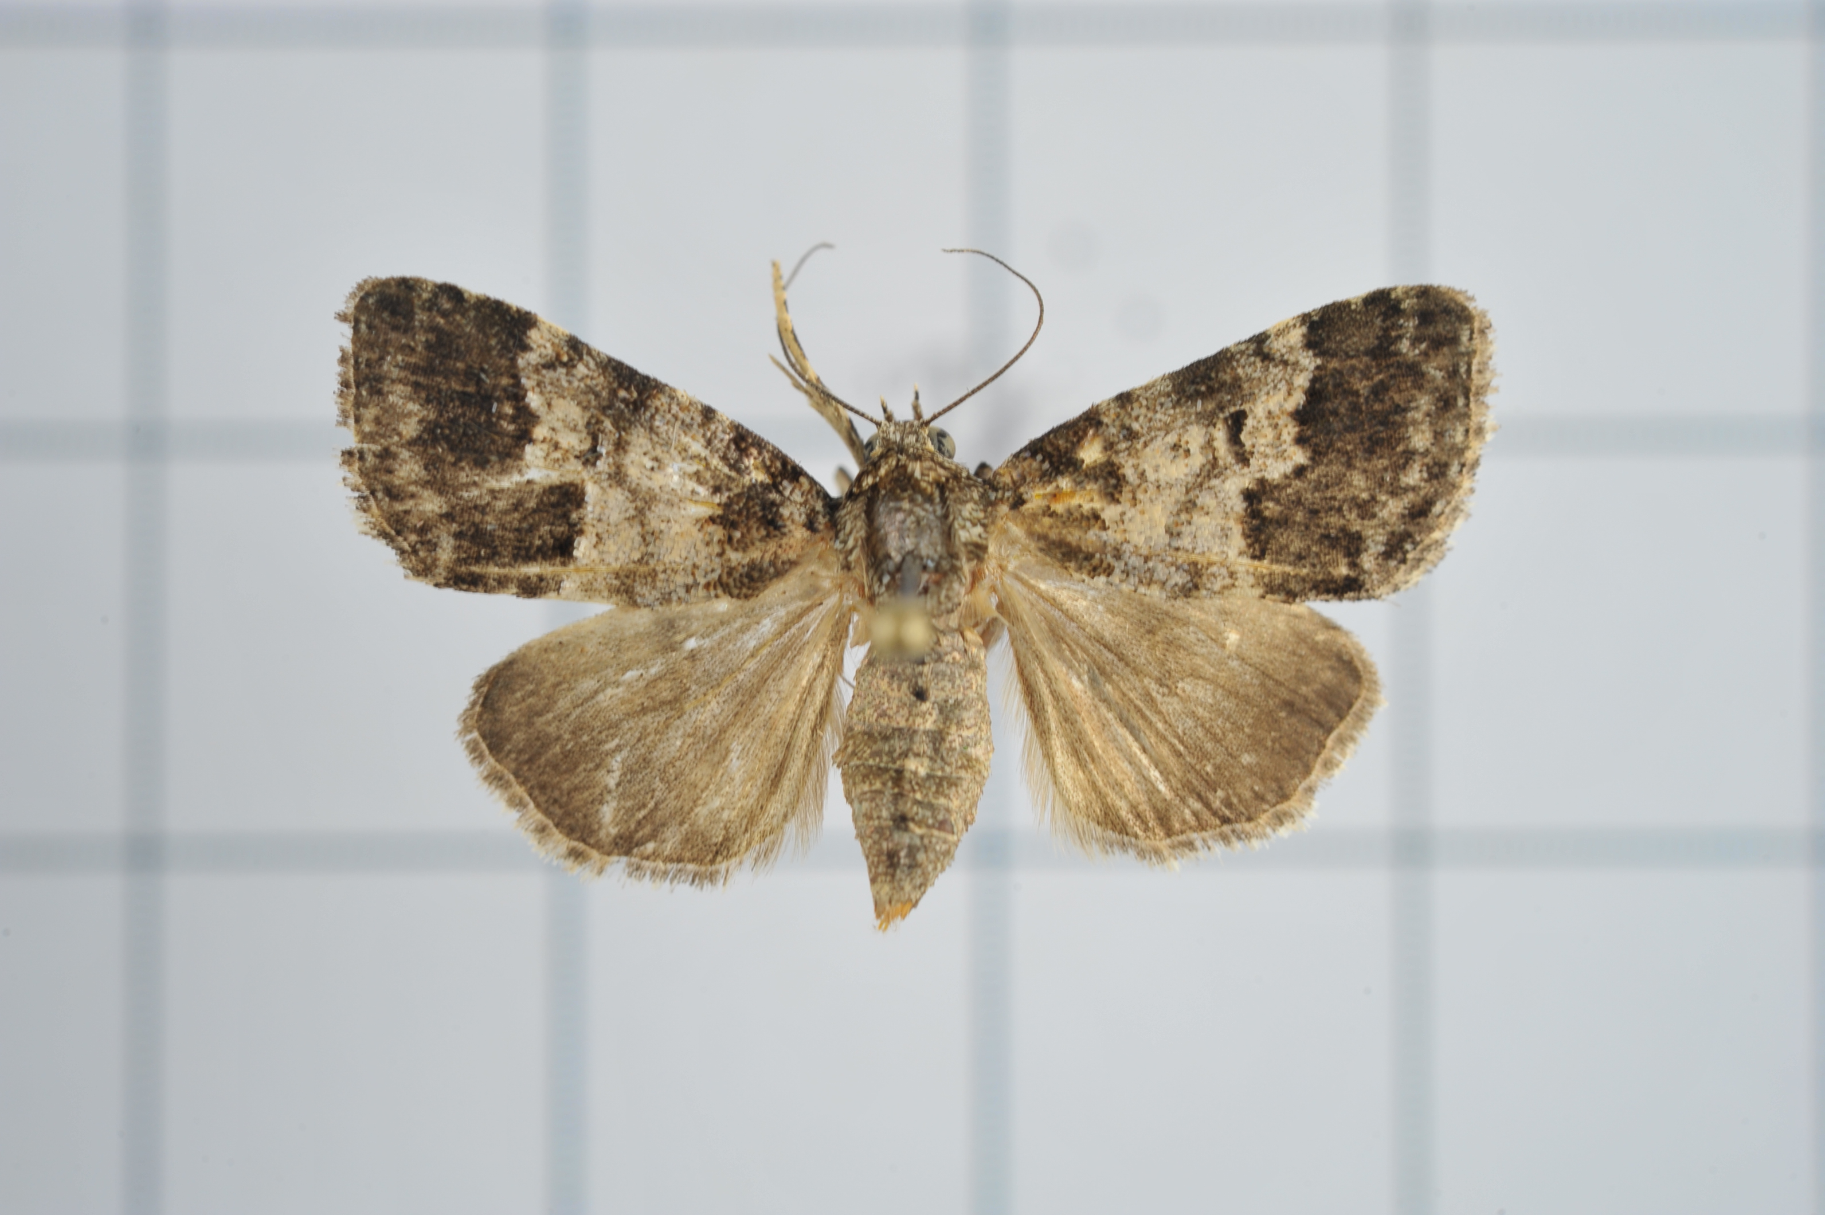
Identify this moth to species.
Paragona dubia
